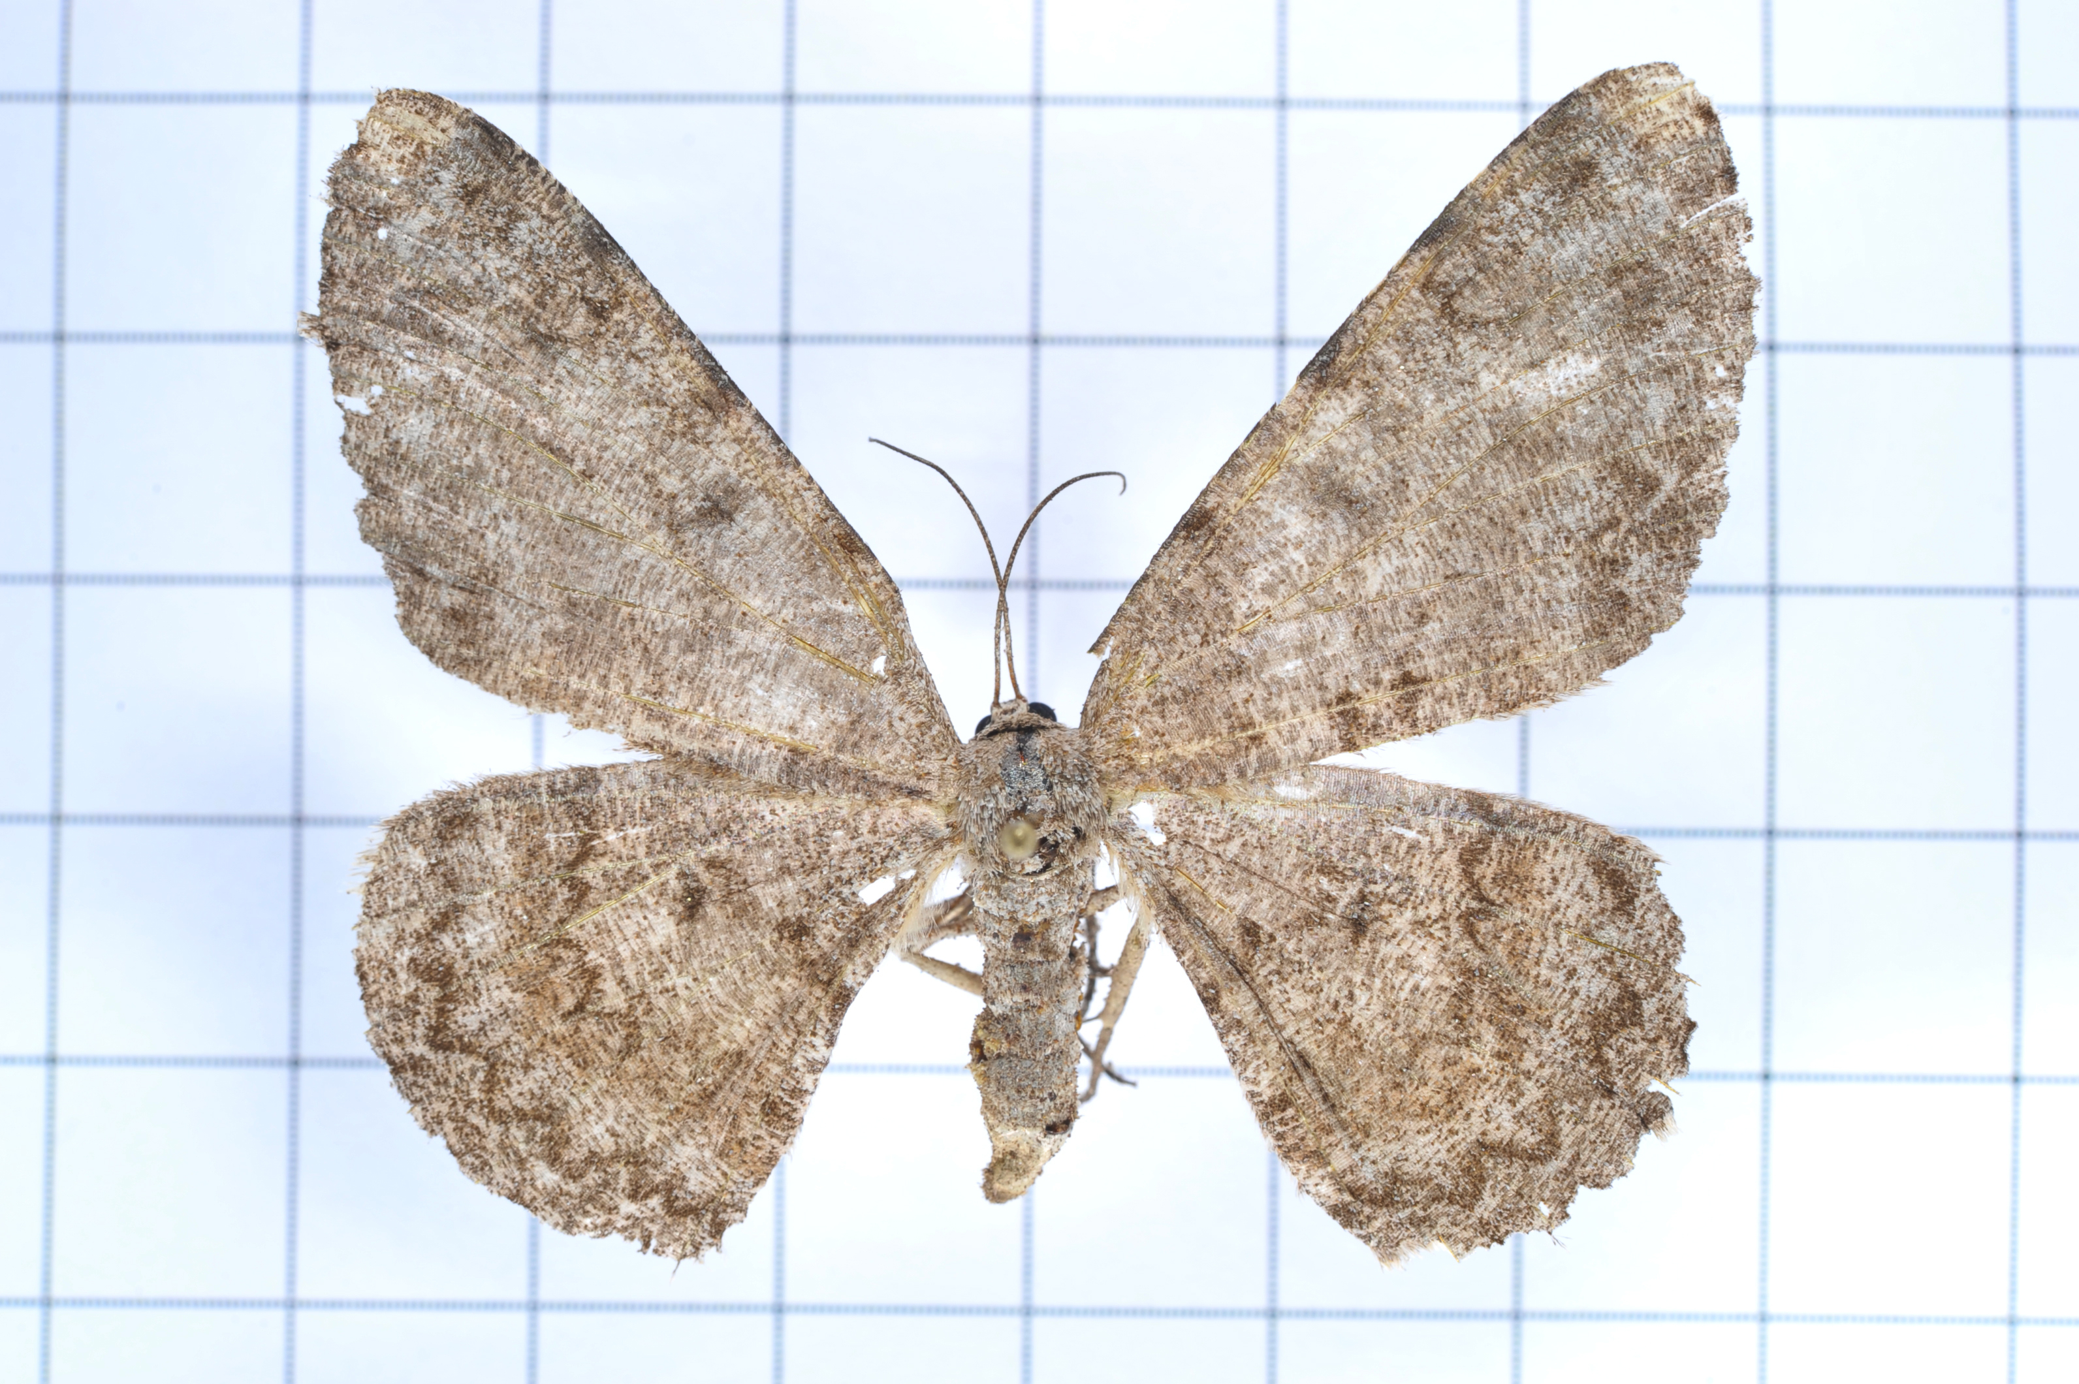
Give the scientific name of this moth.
Hypomecis cineracea
